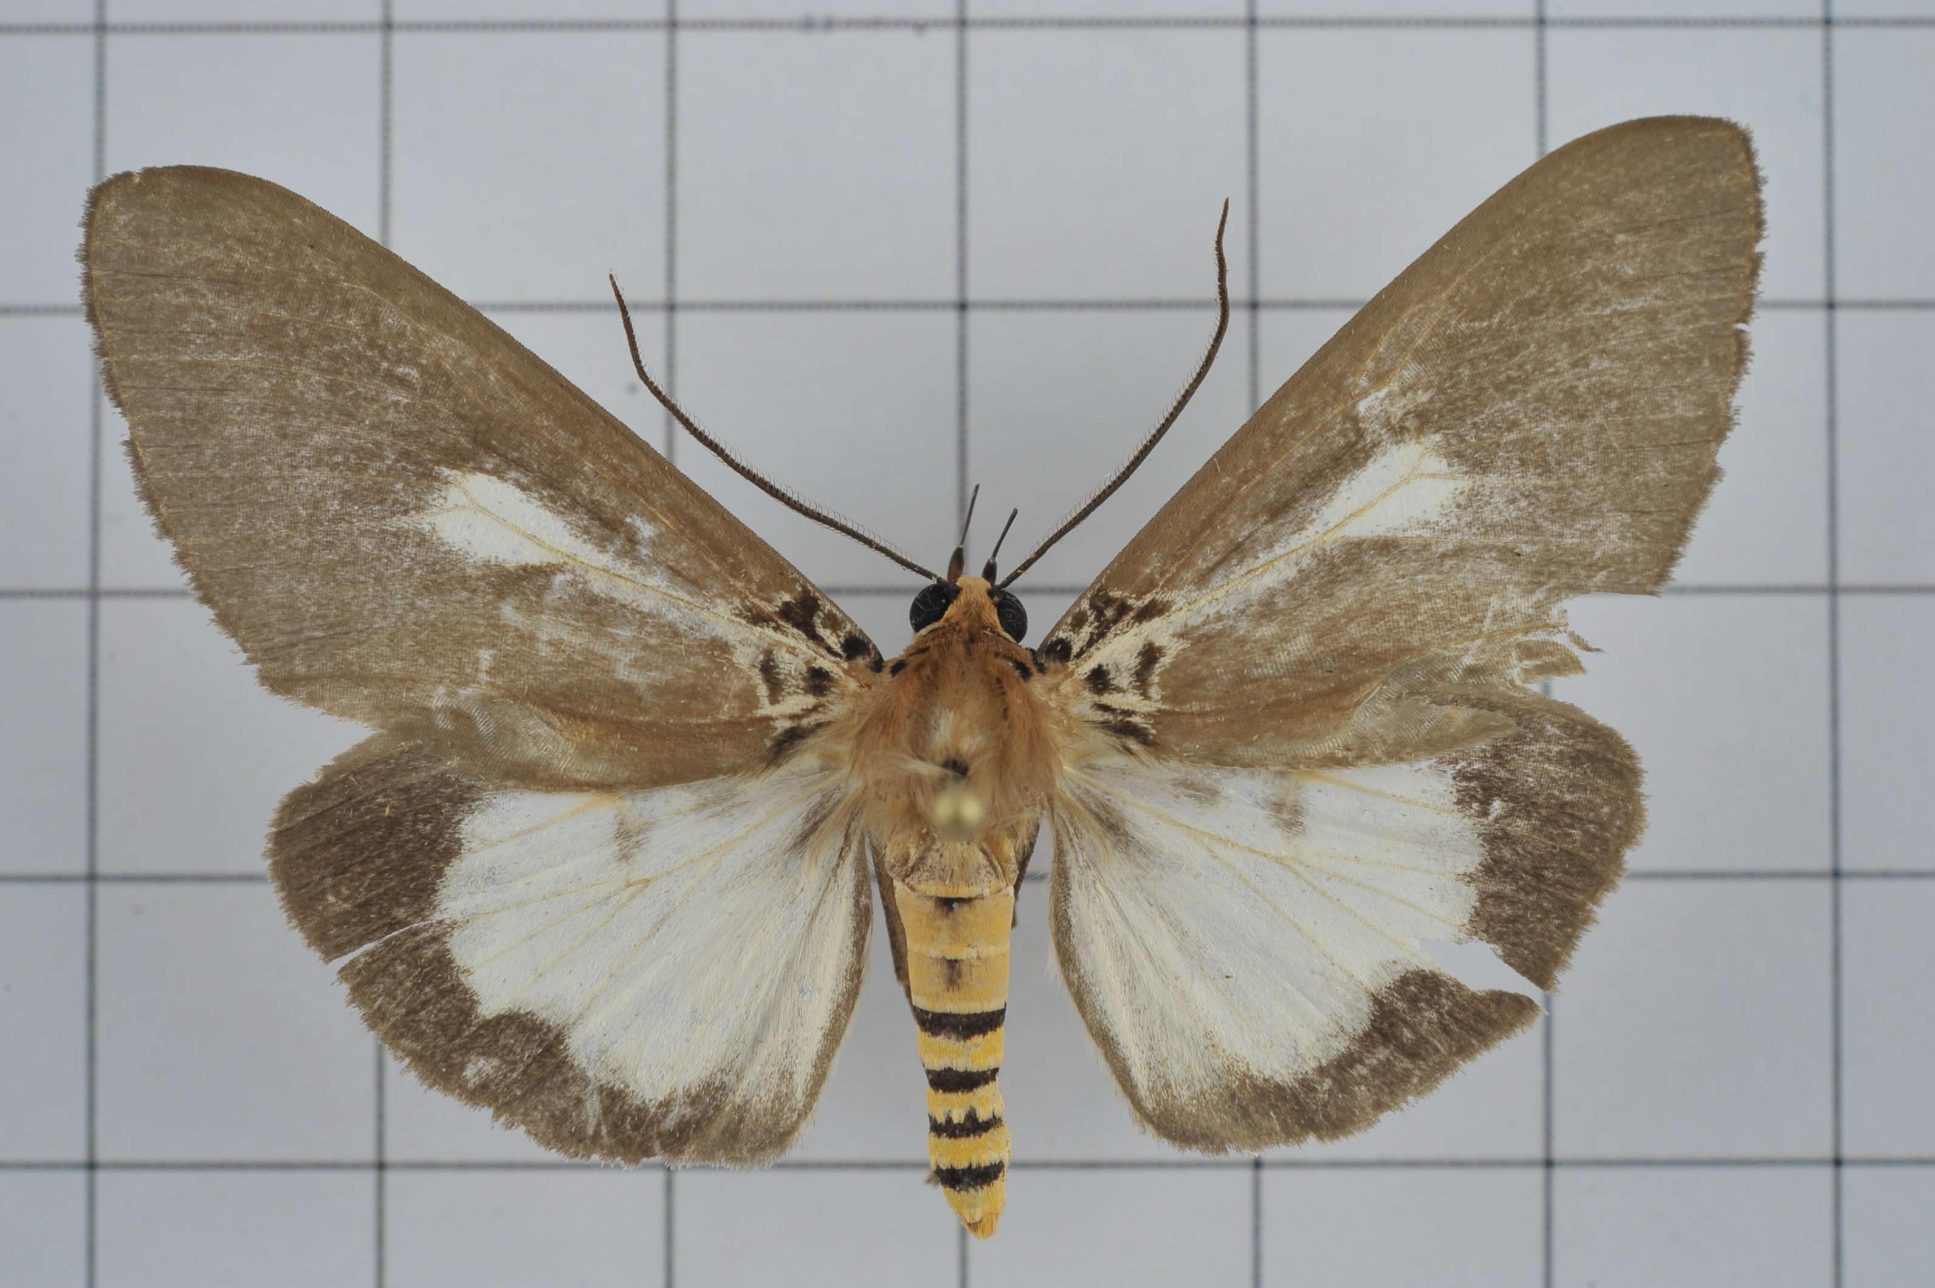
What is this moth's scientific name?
Asota heliconia zebrina
